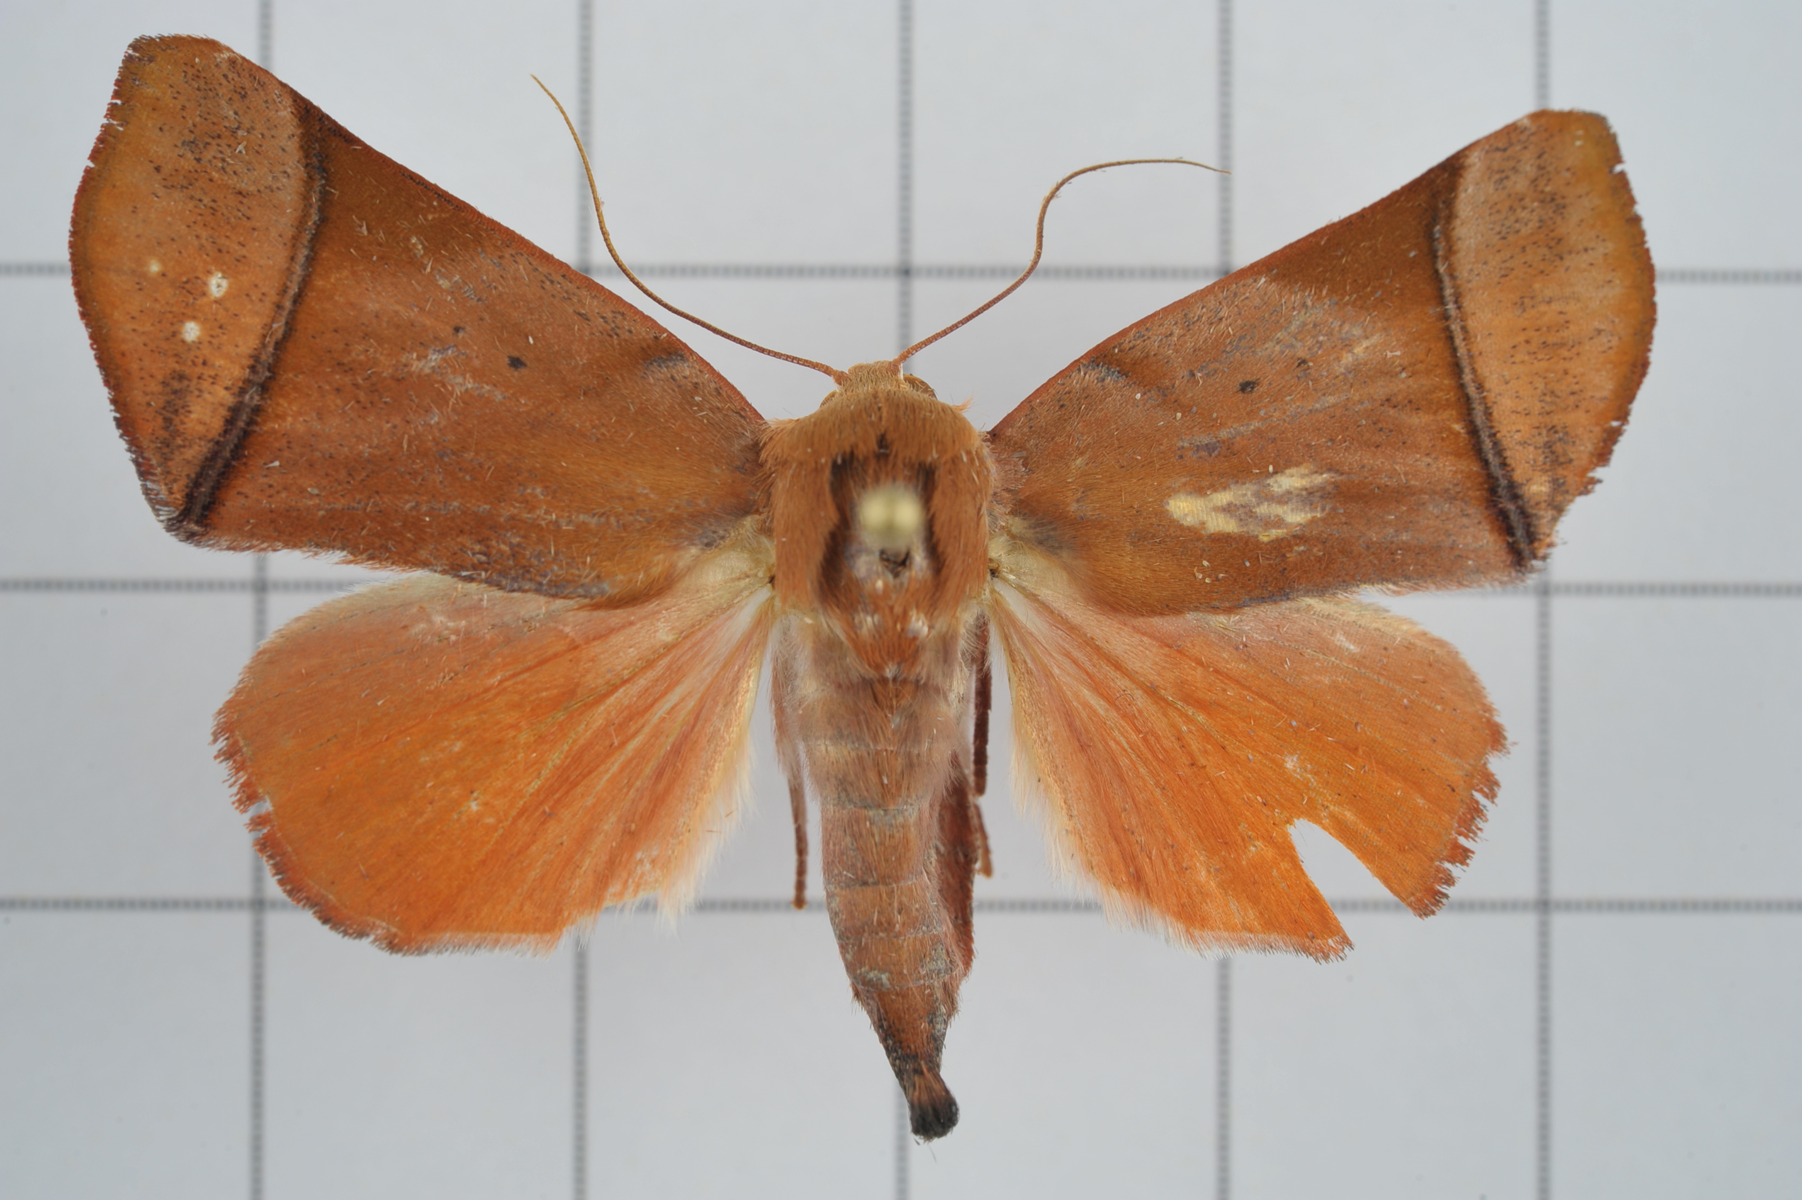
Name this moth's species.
Carea varipes varipes
